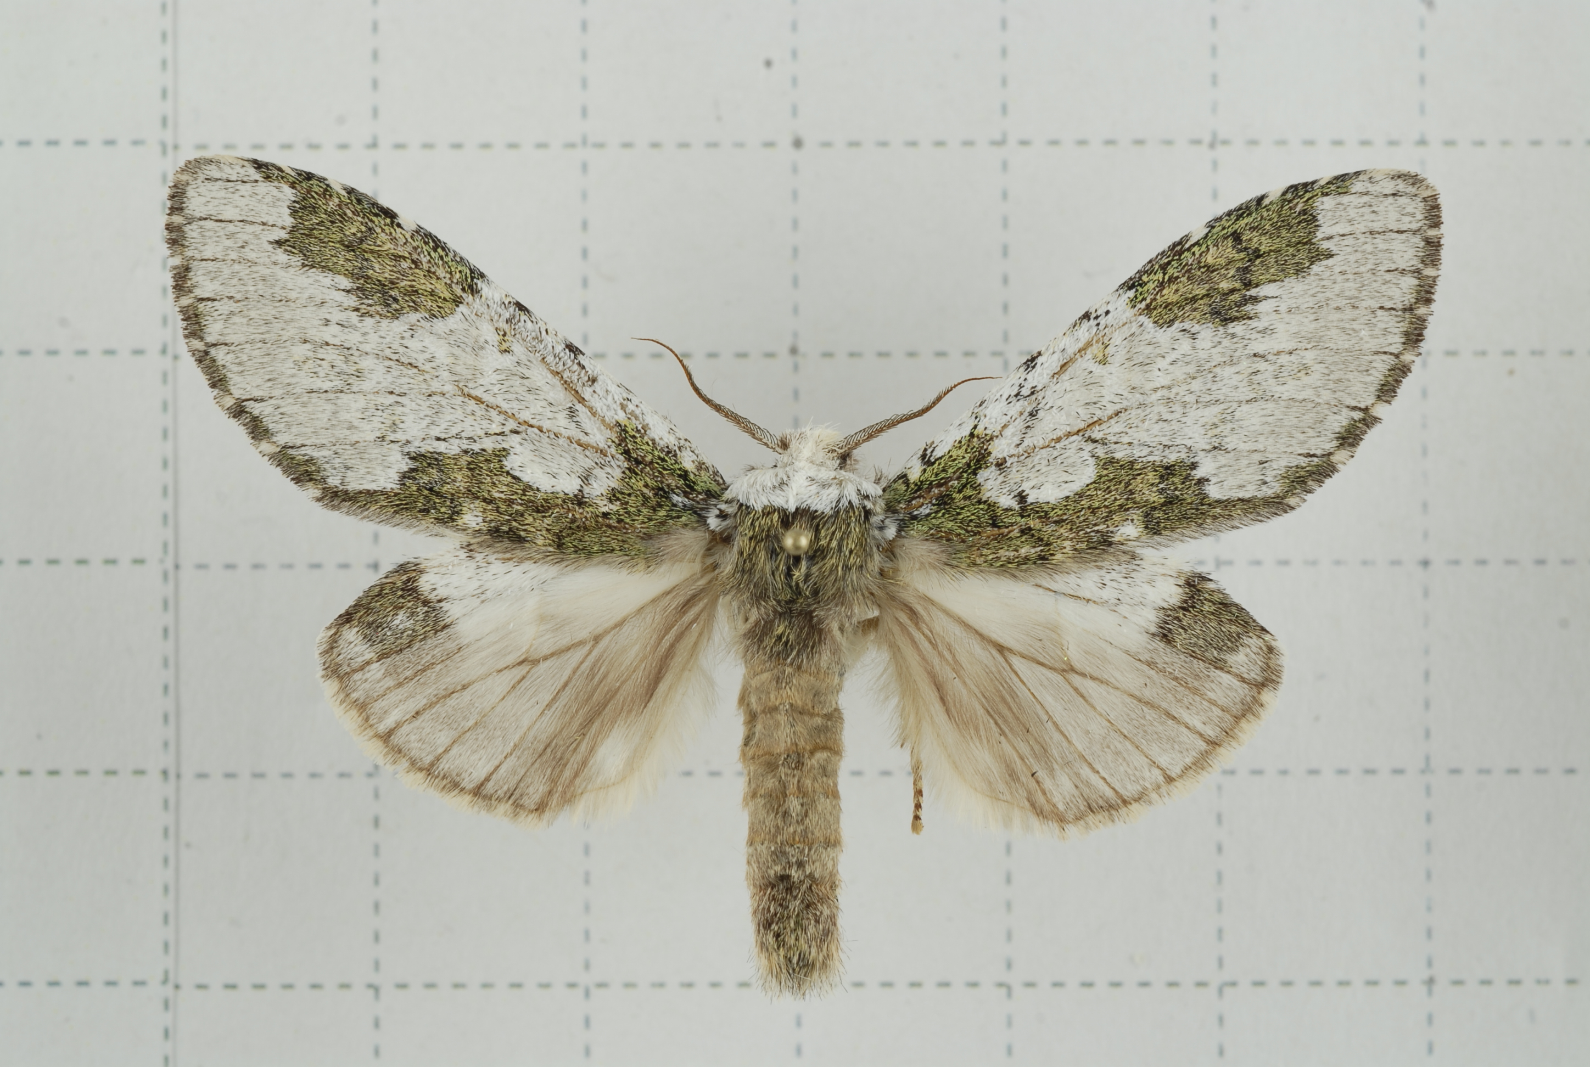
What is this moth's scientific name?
Syntypistis comatus
